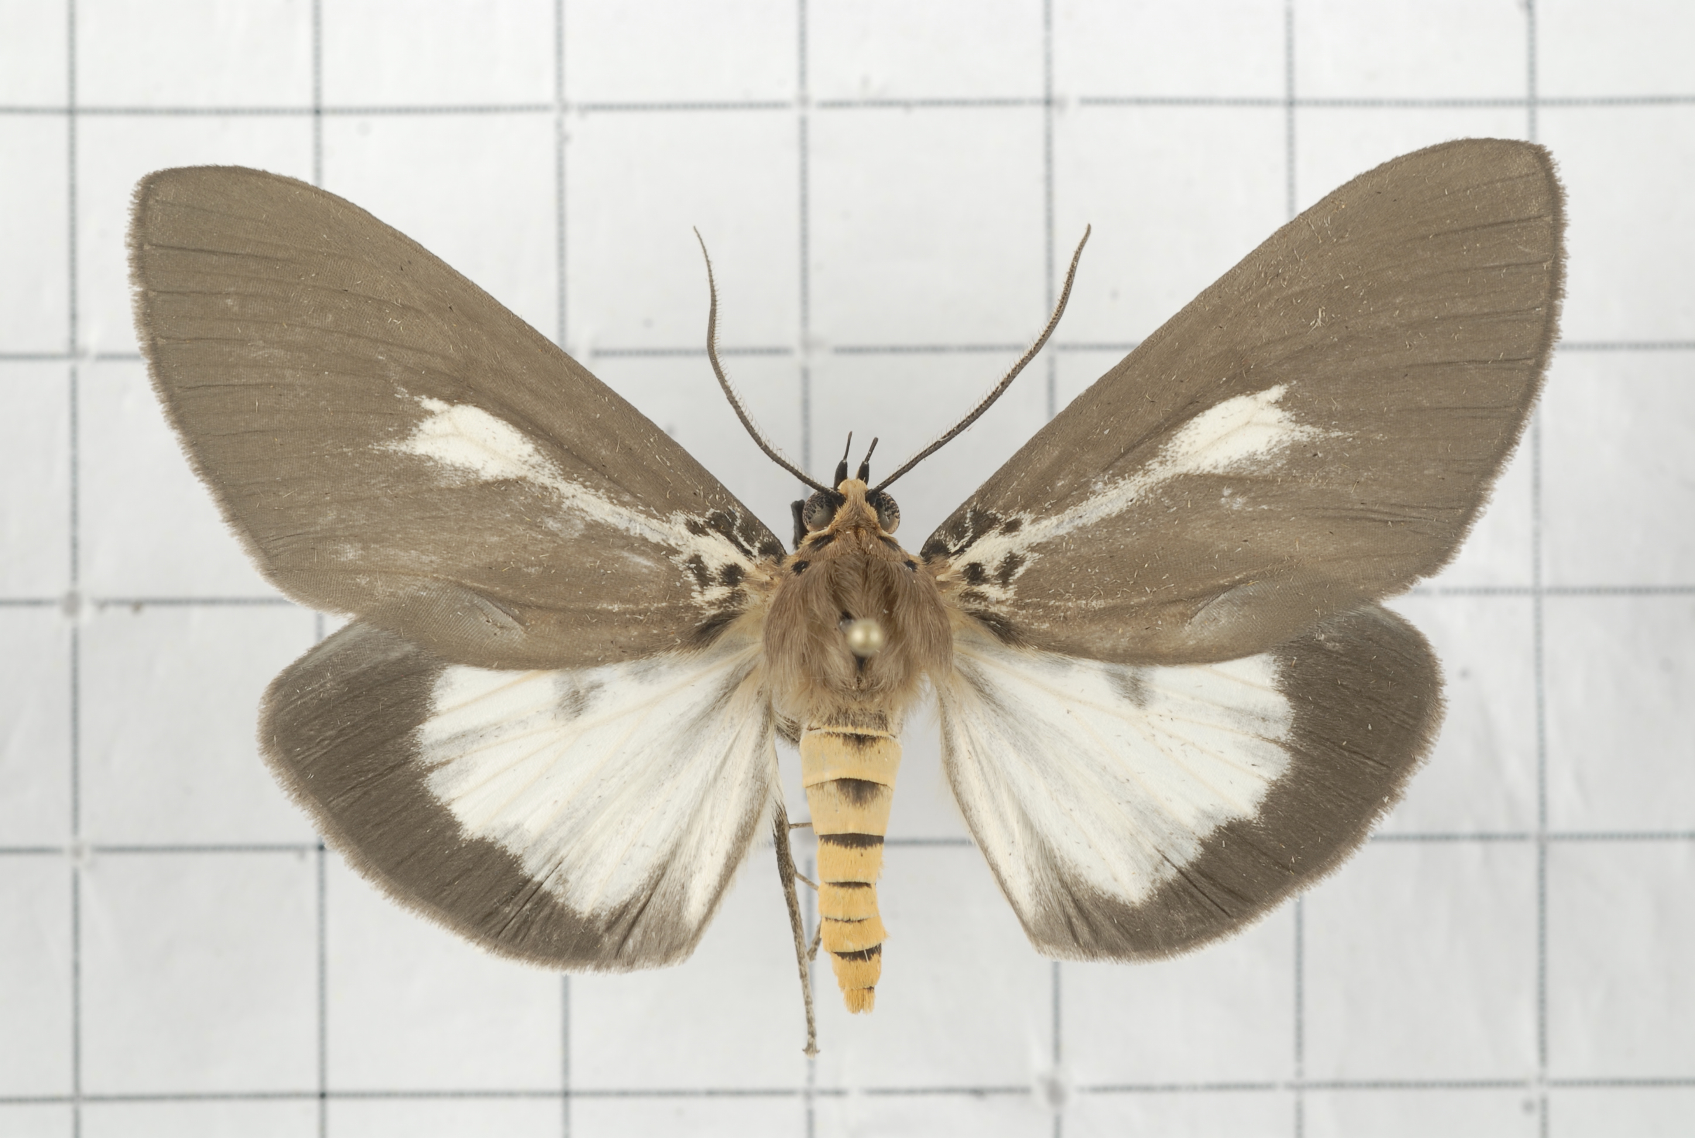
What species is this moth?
Asota heliconia zebrina
